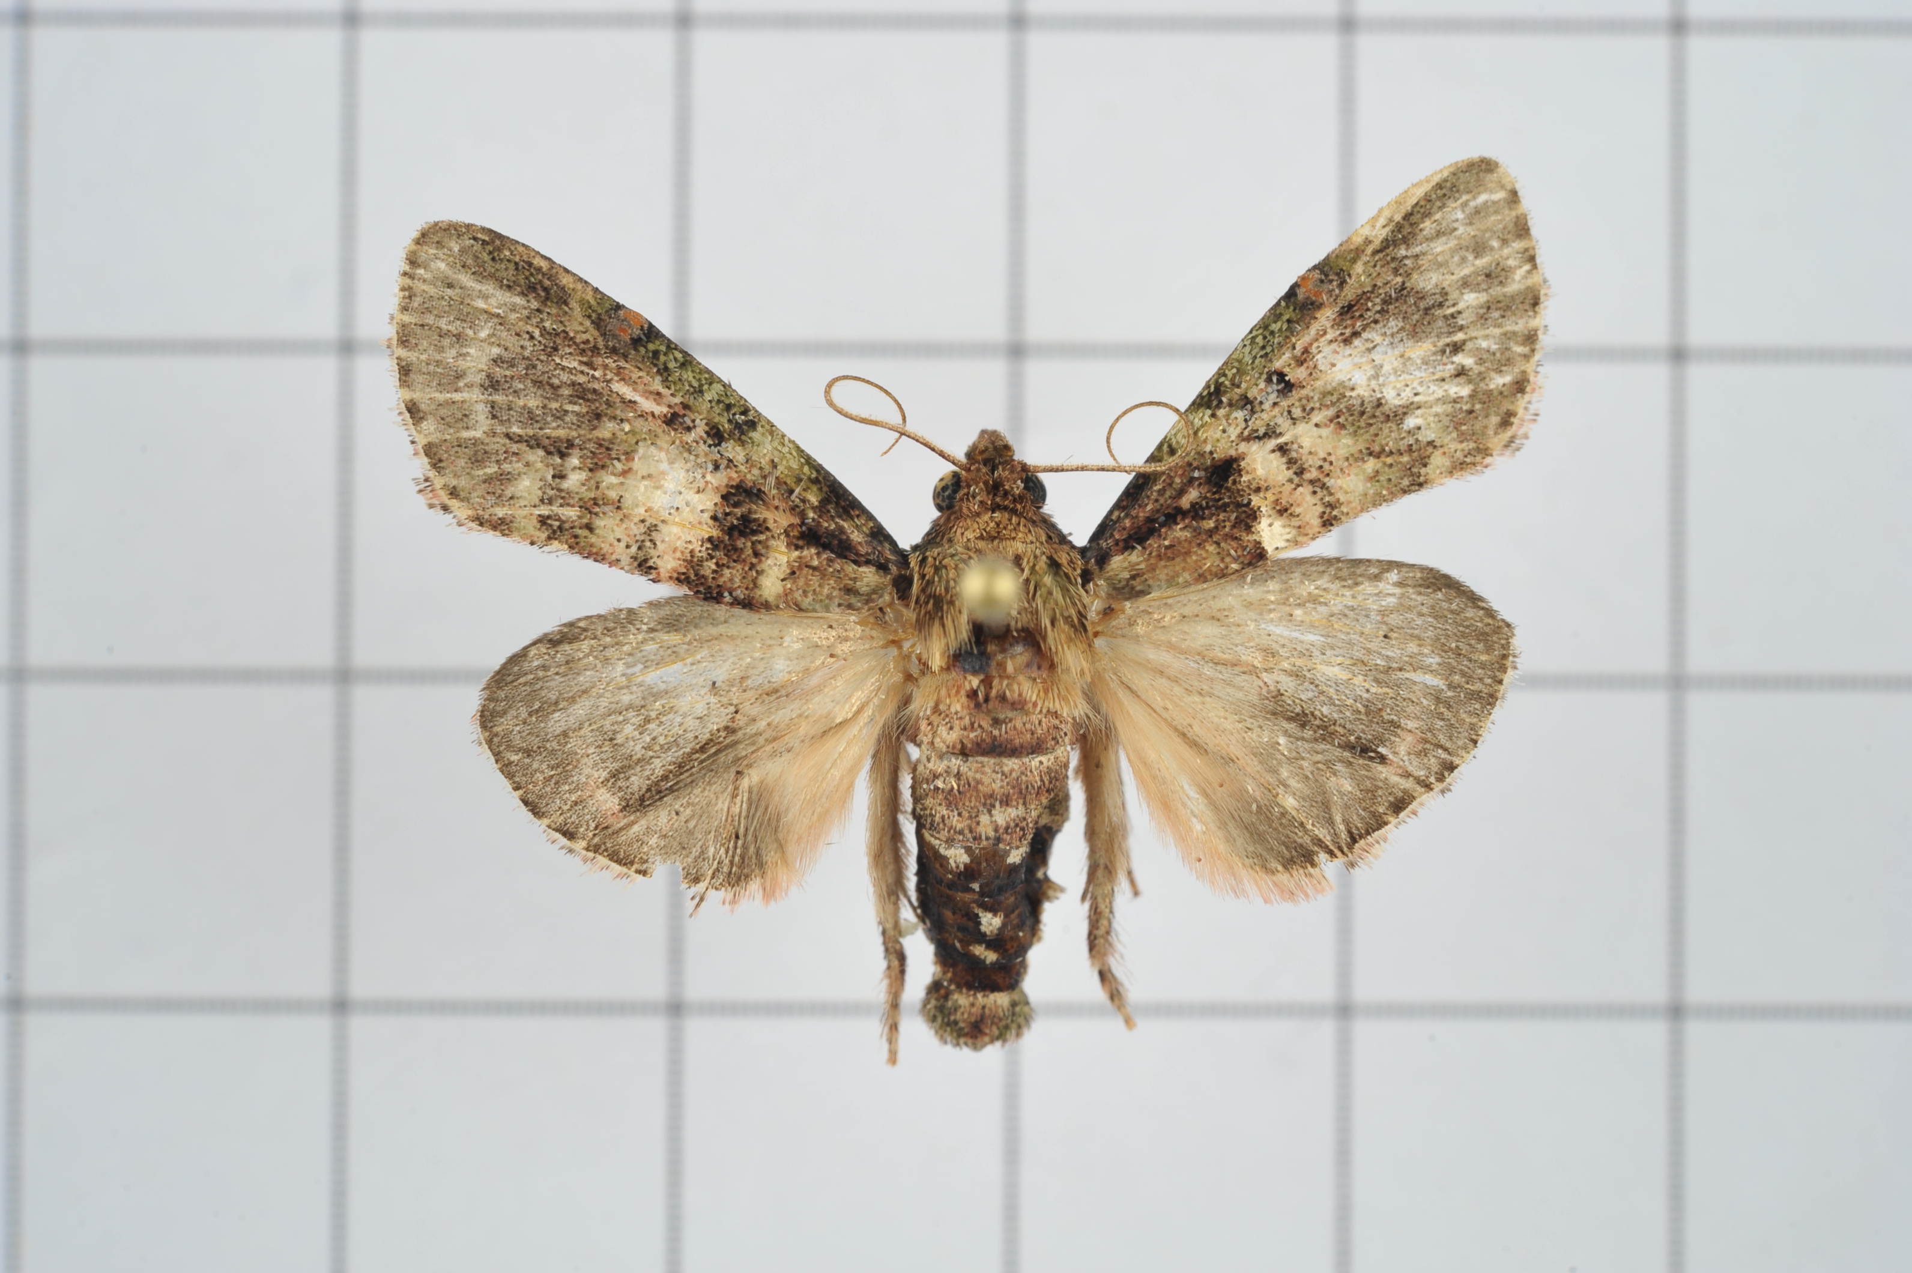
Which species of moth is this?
Locastra muscosalis
